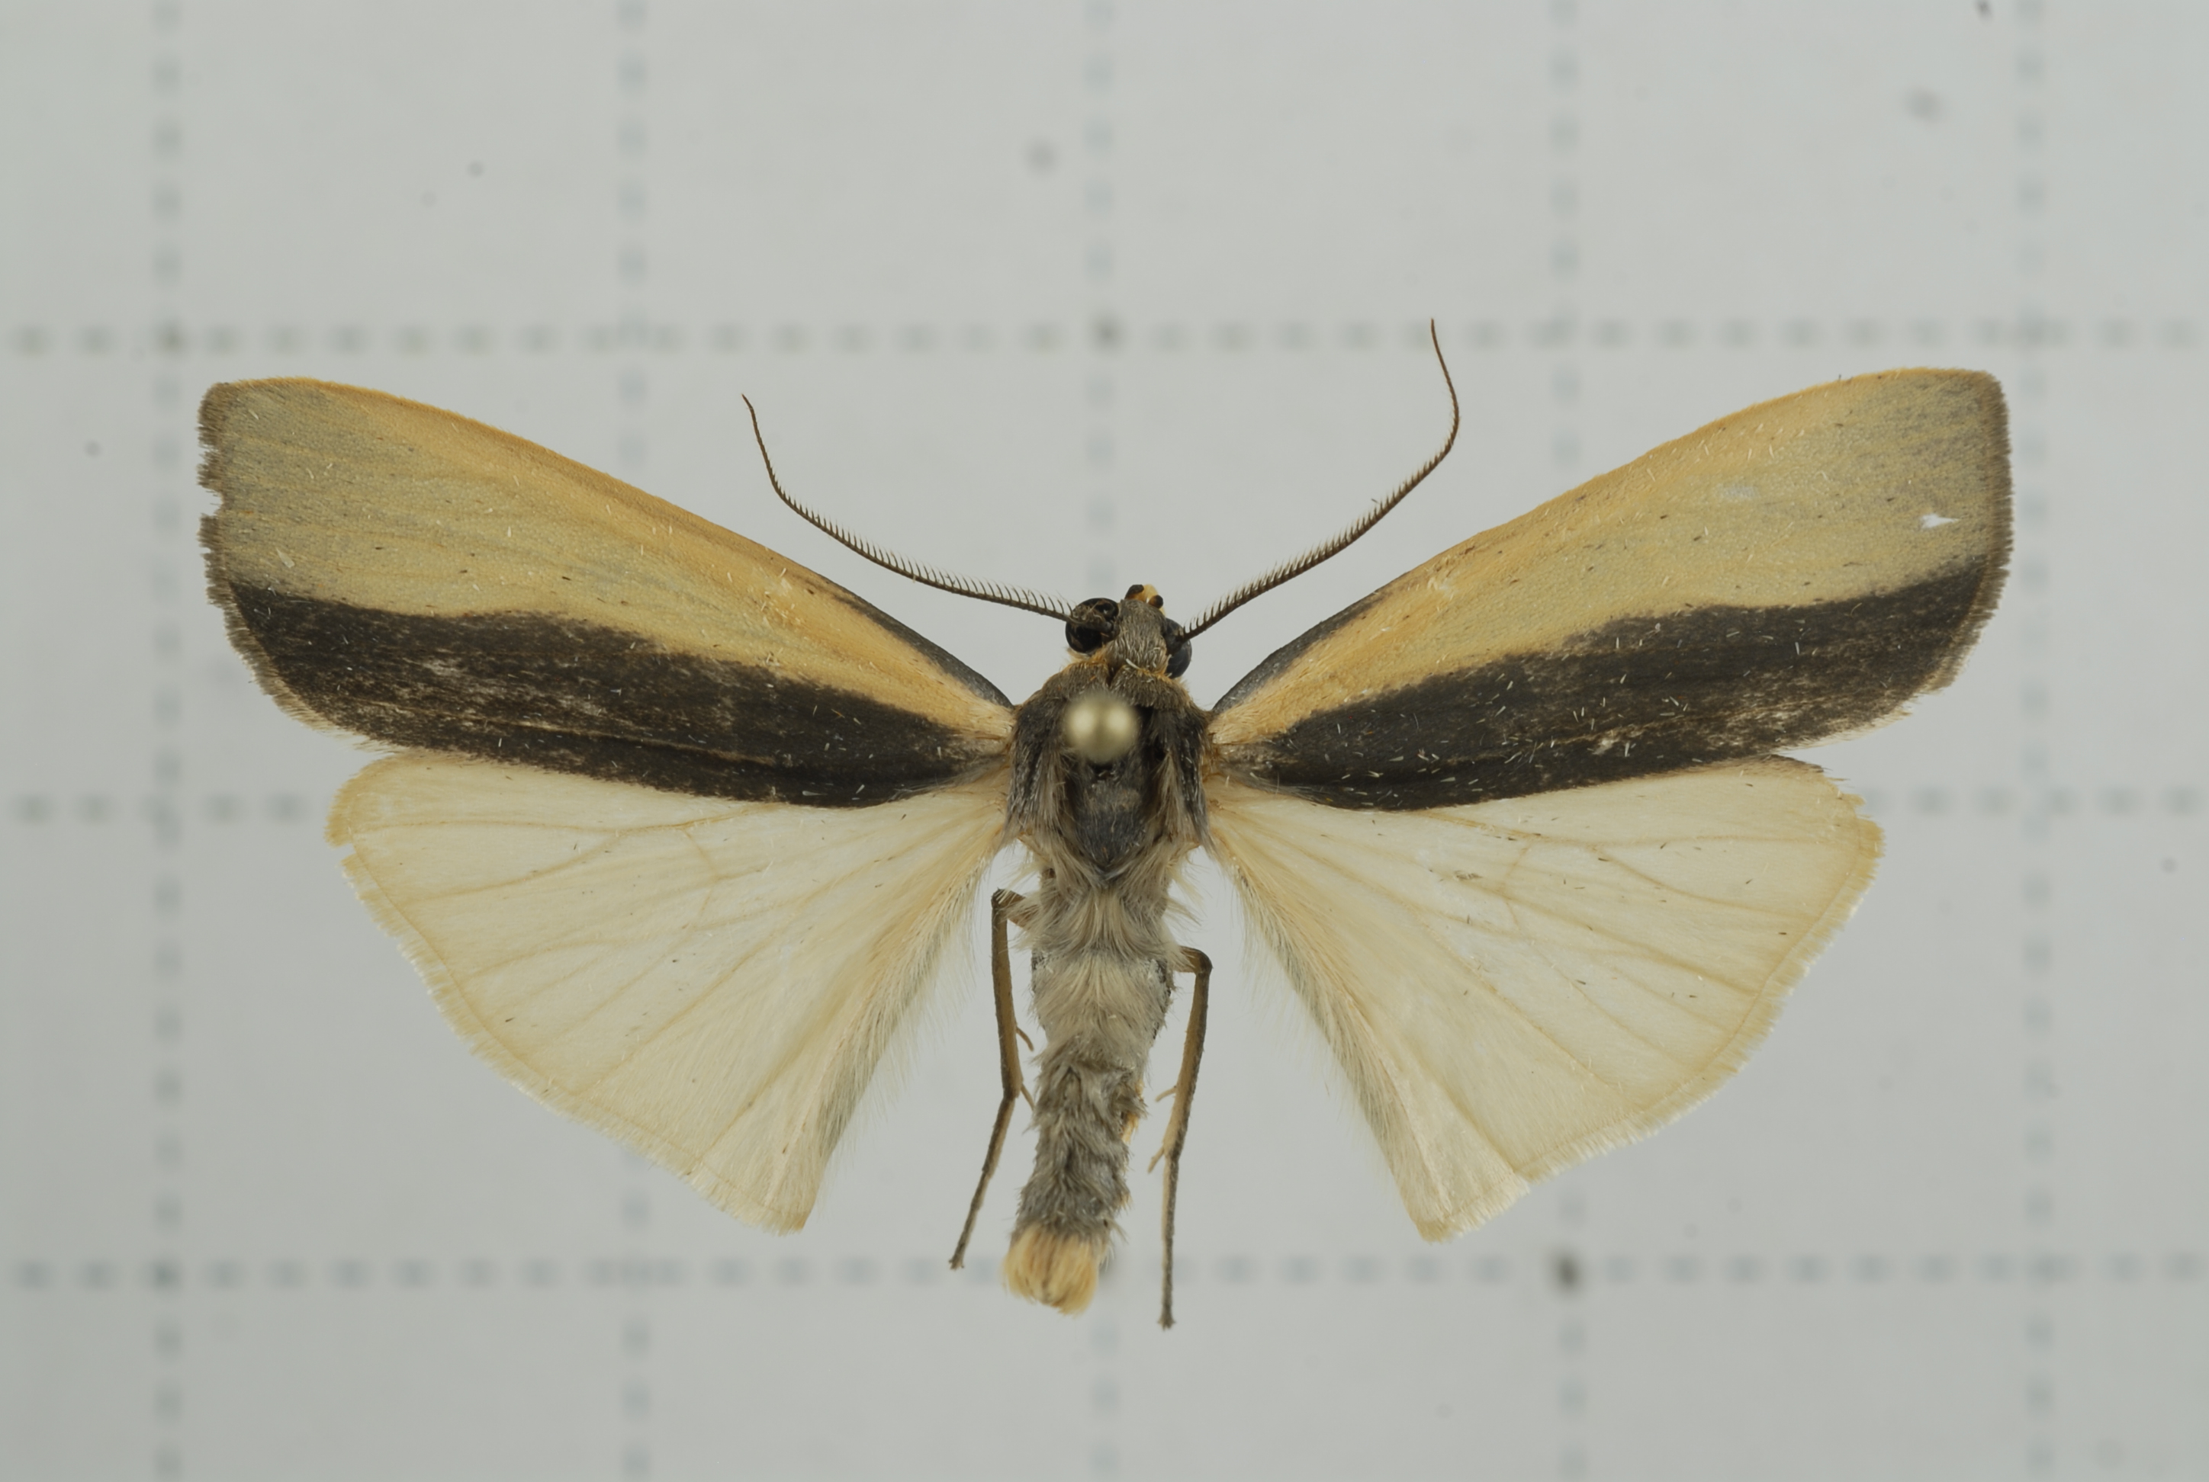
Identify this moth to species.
Hesudra divisa
